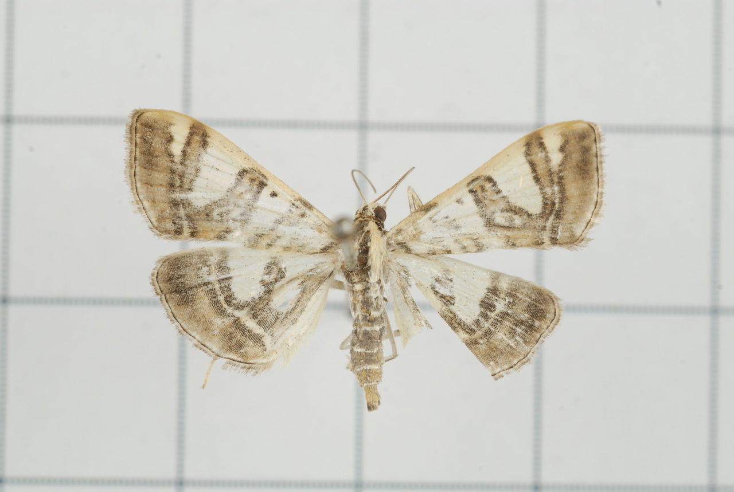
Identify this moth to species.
Glyphodes formosana
